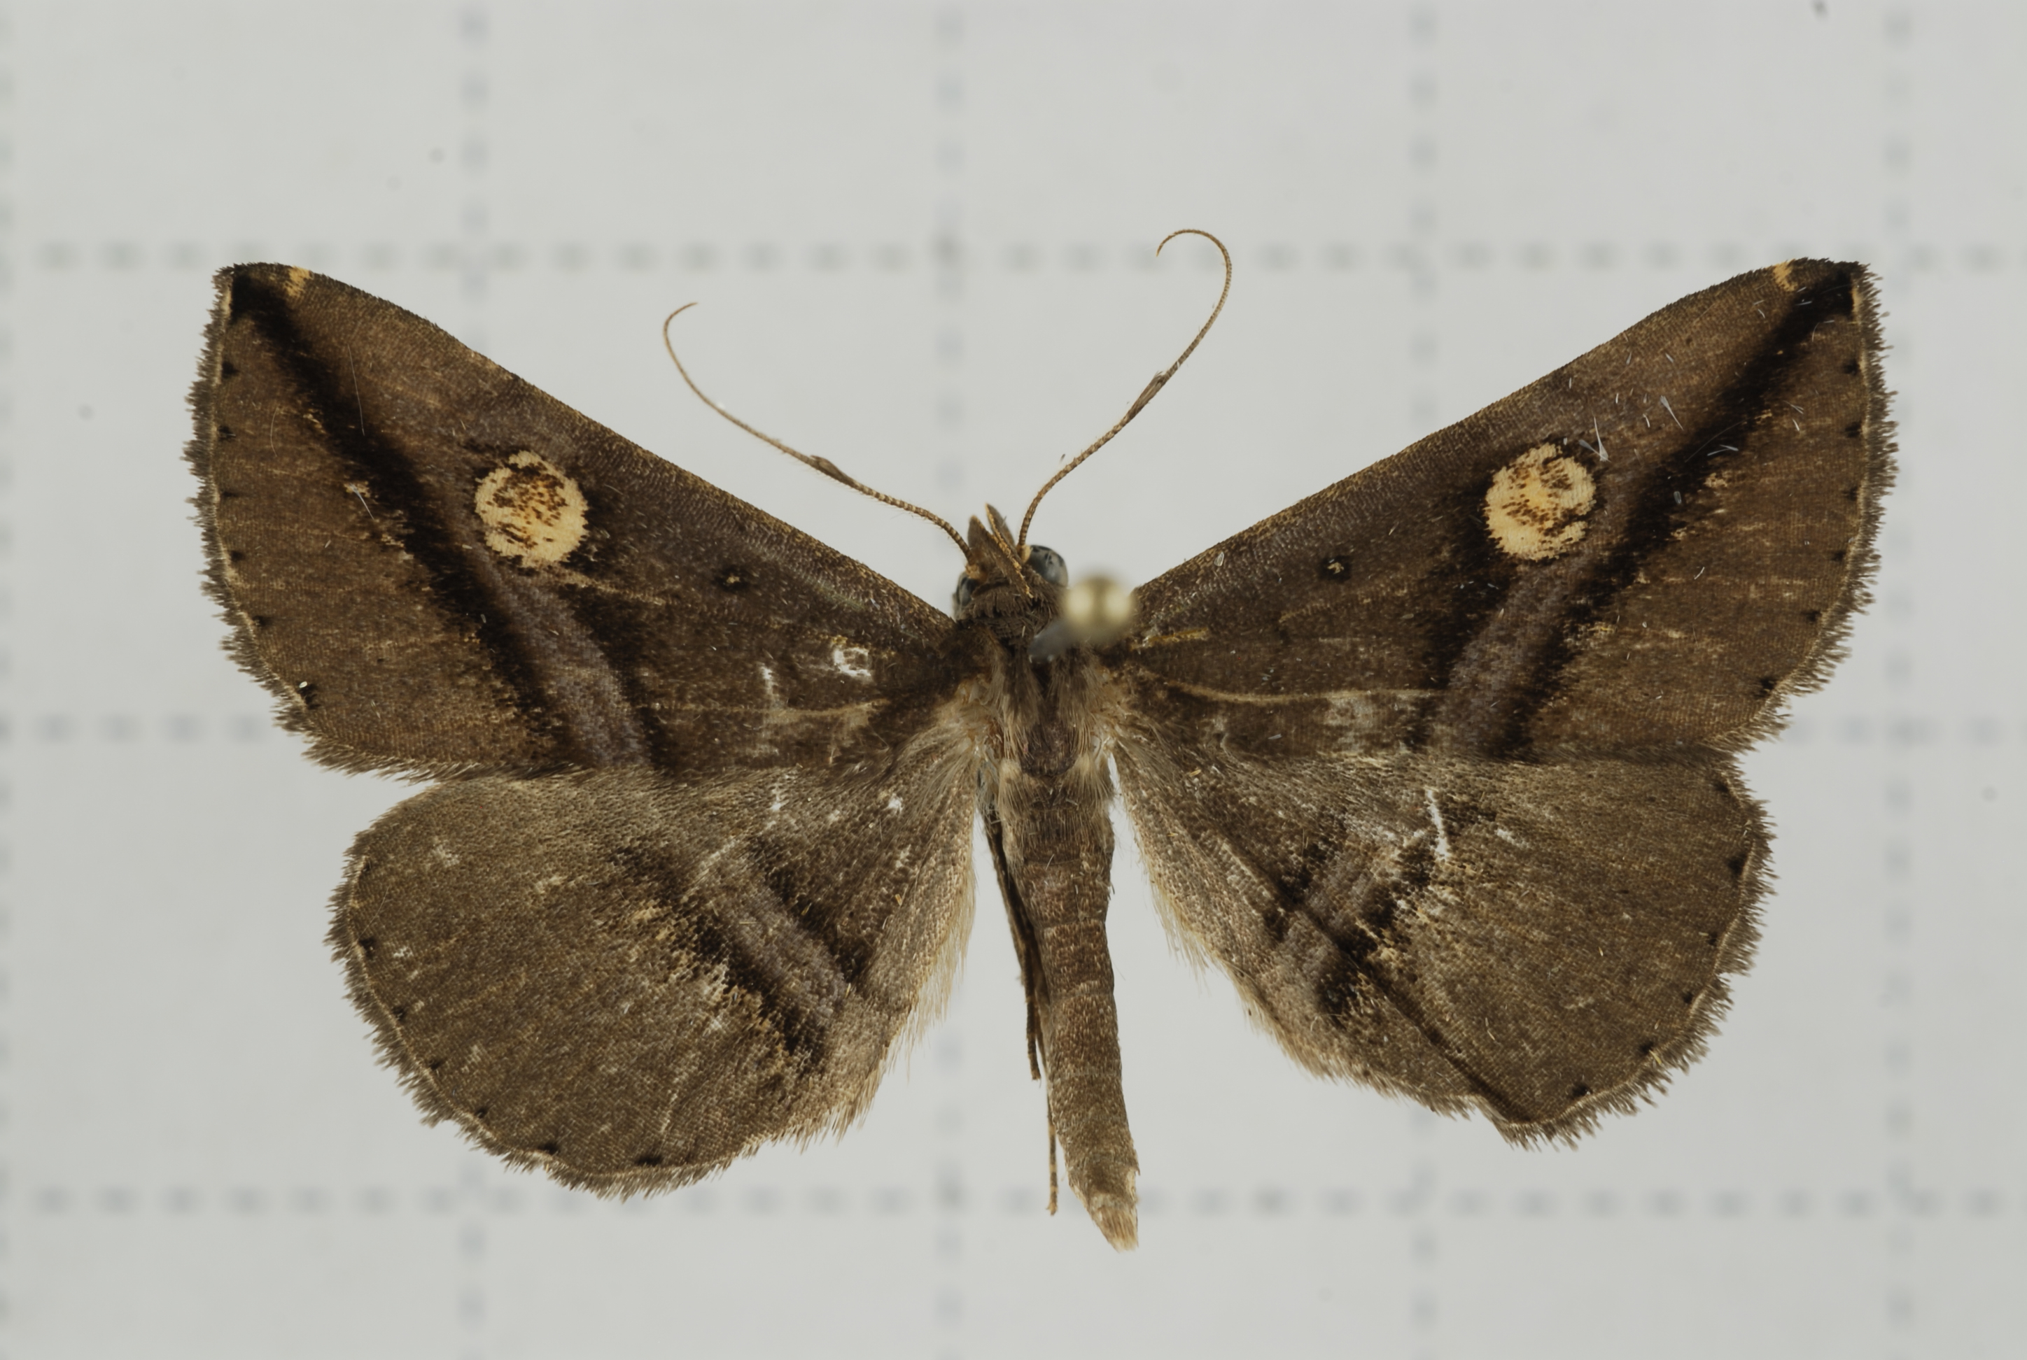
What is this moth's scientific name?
Hadennia ochreistigma
